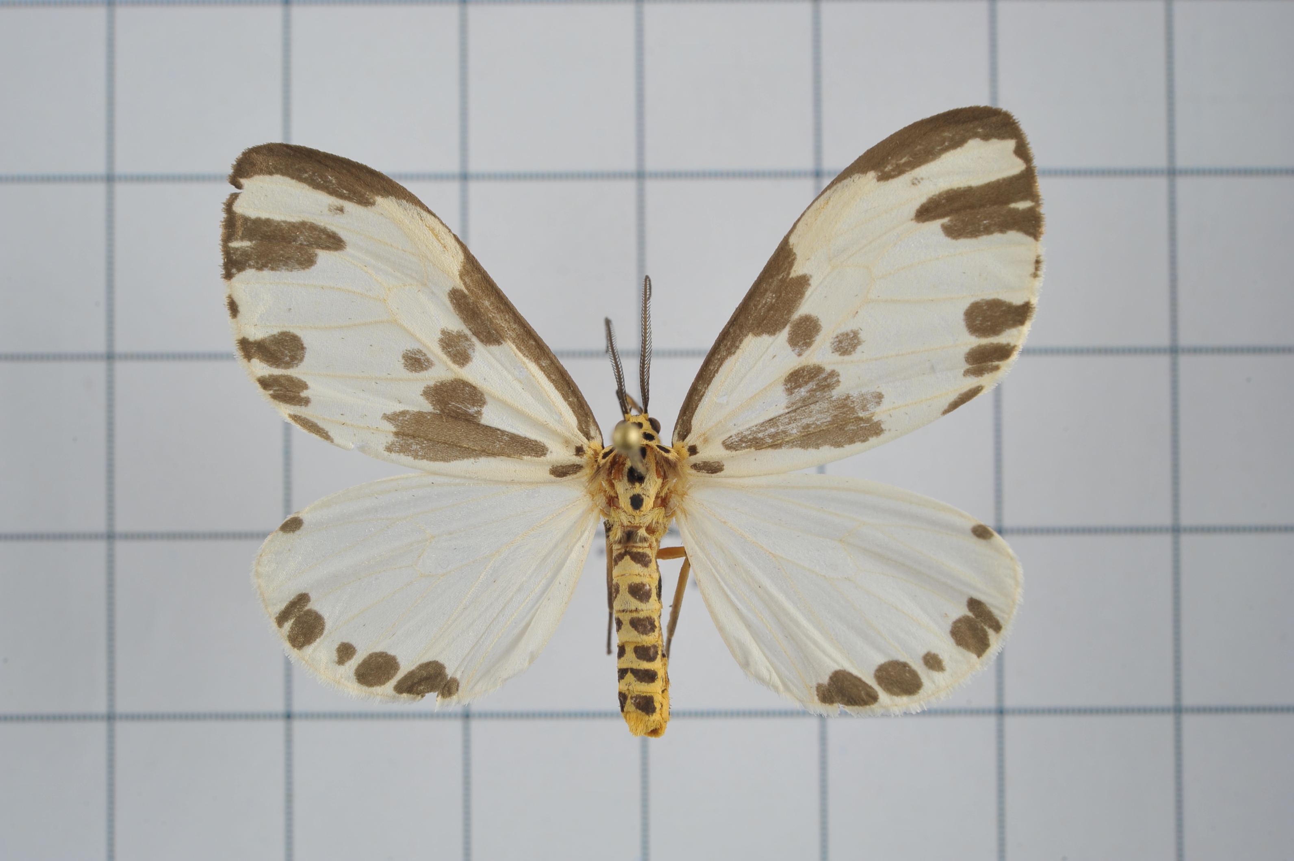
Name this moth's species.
Nyctemera carissima formosana
